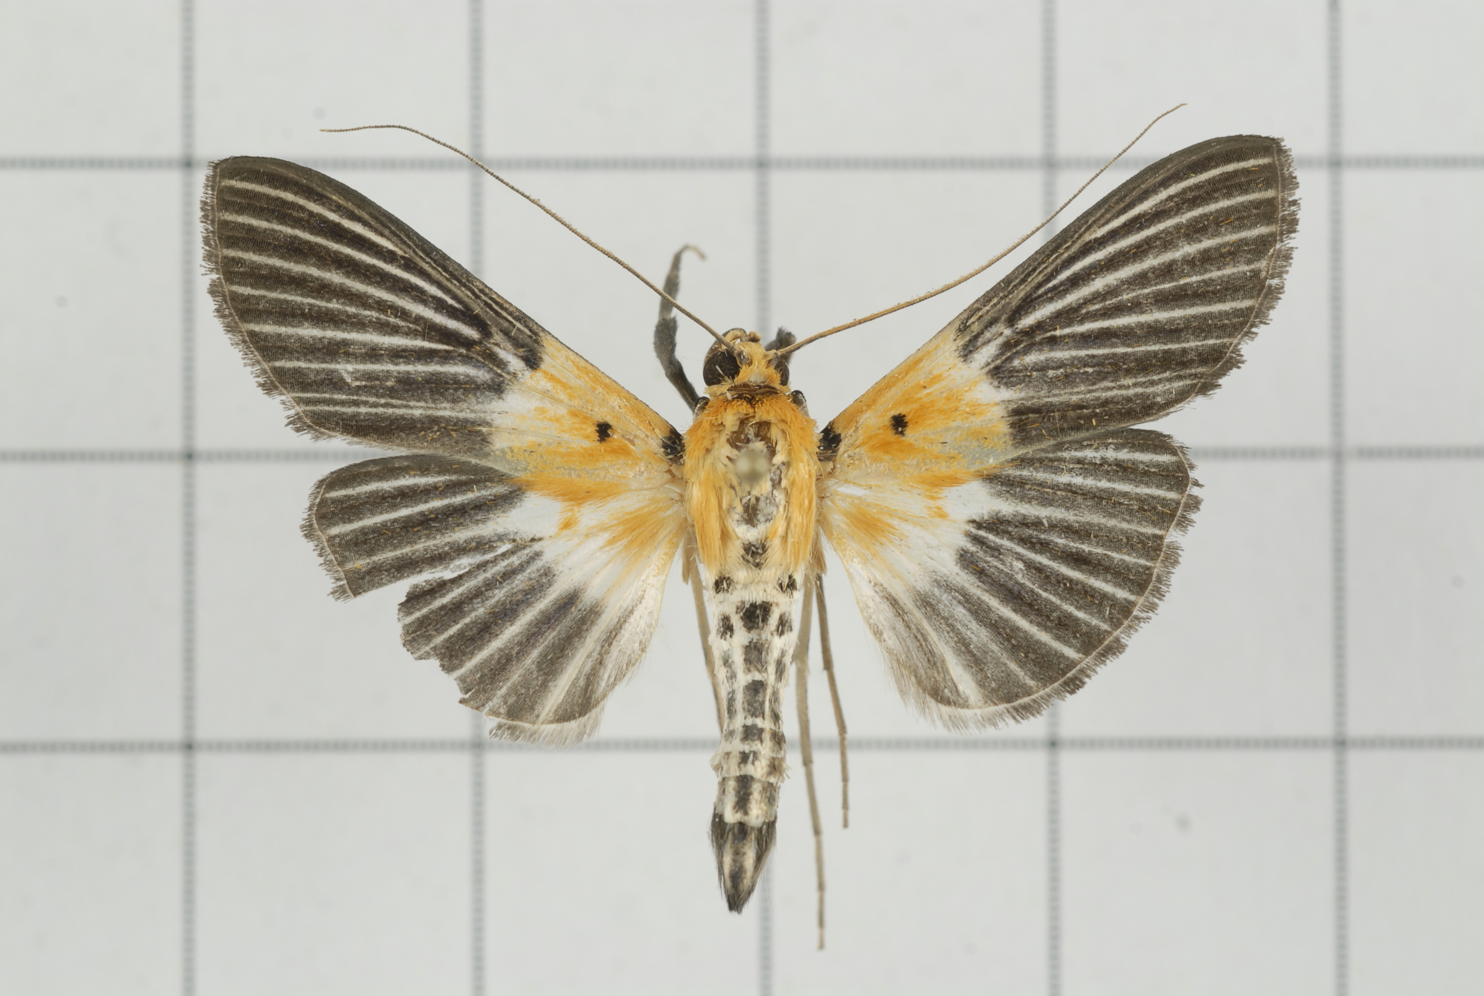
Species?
Nevrina procopia
